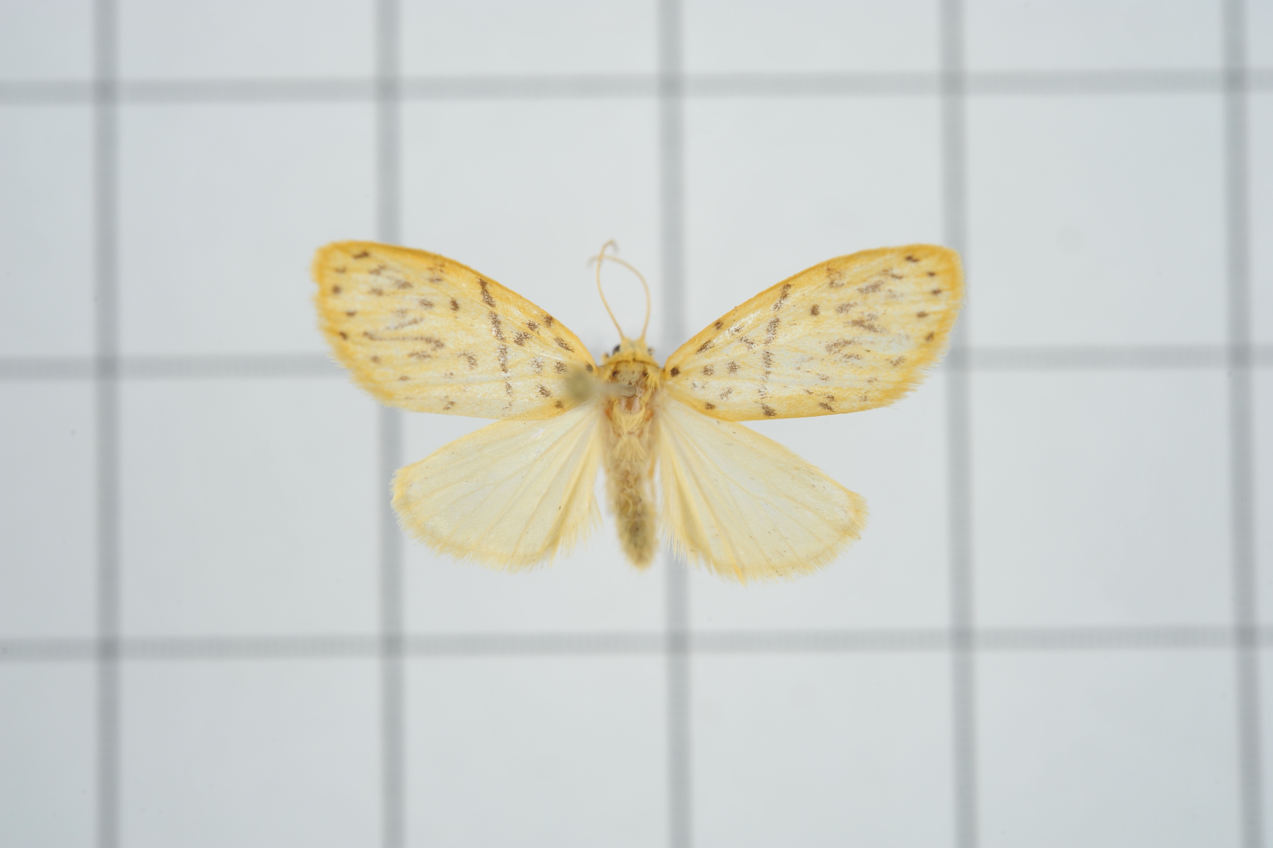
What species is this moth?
Huangilene alikangiae alikangiae
